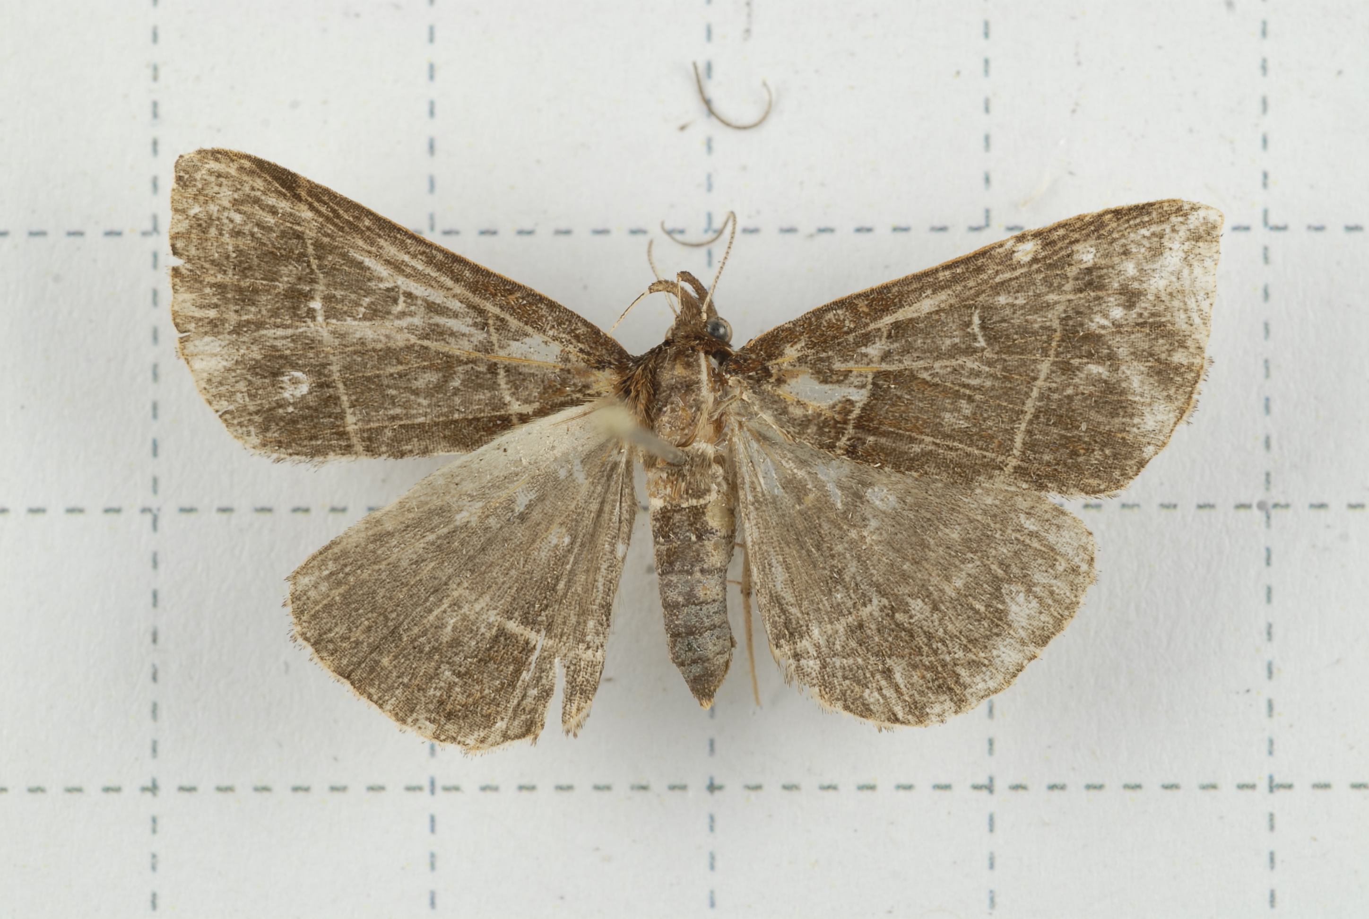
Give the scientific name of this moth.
Bertula venata
